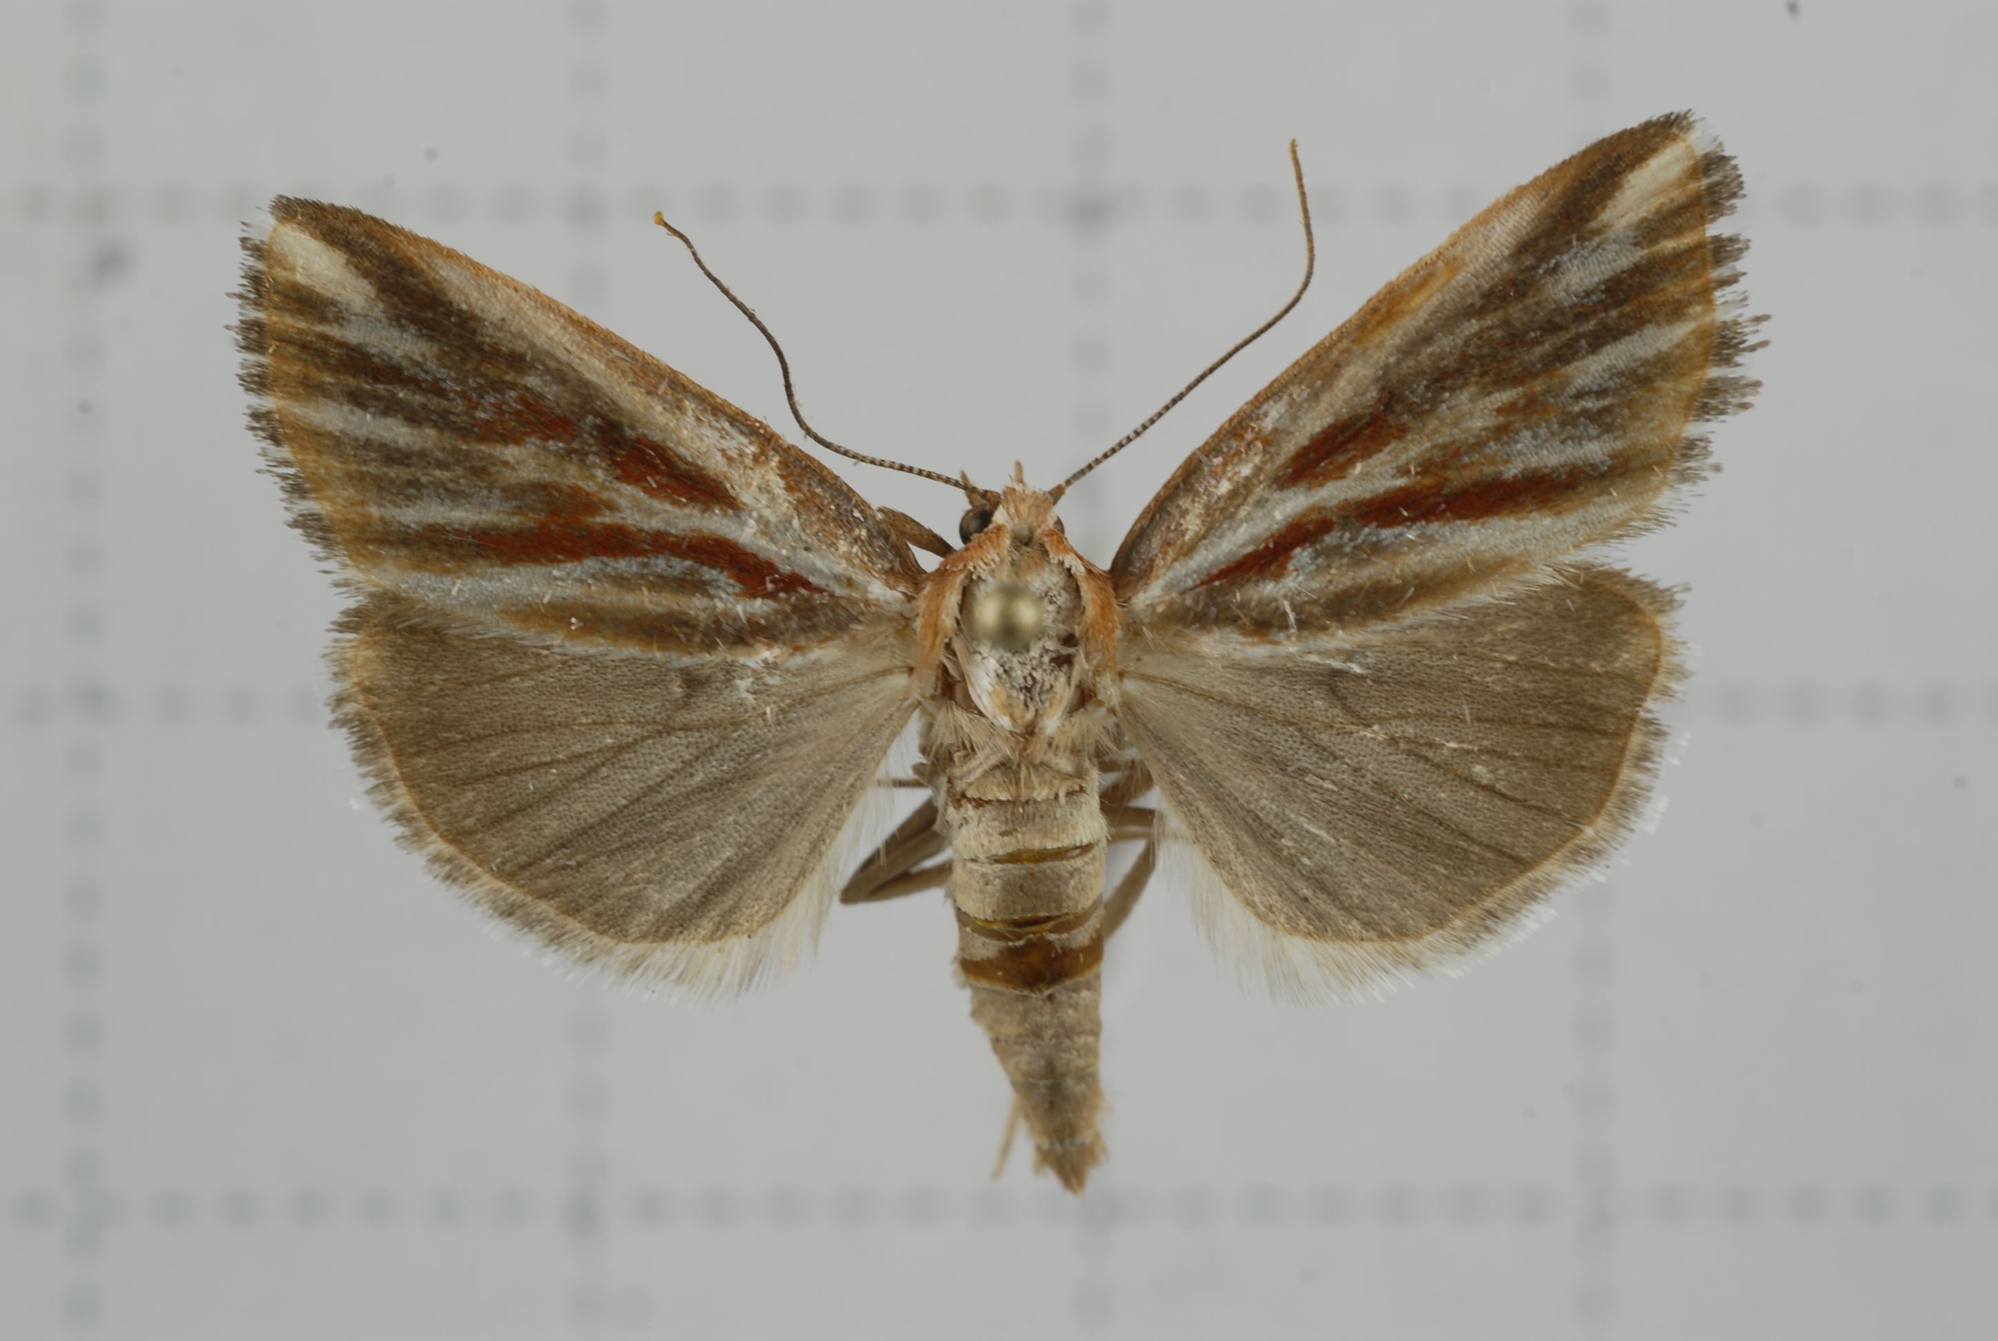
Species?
Narangodes confluens
